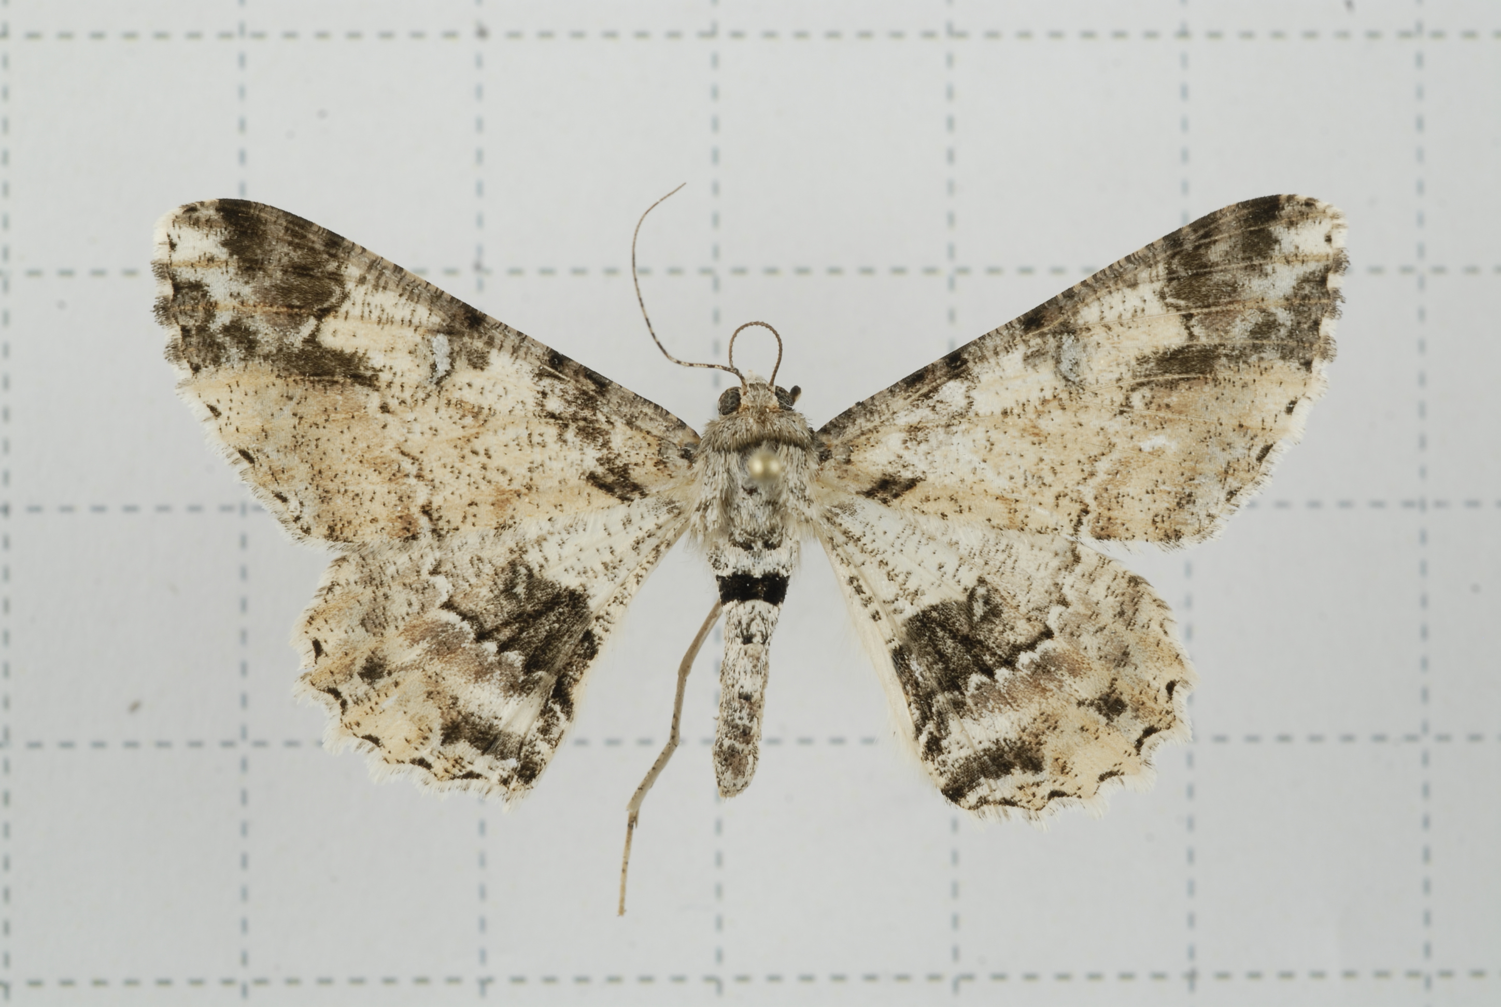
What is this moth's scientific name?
Cleora fraterna
